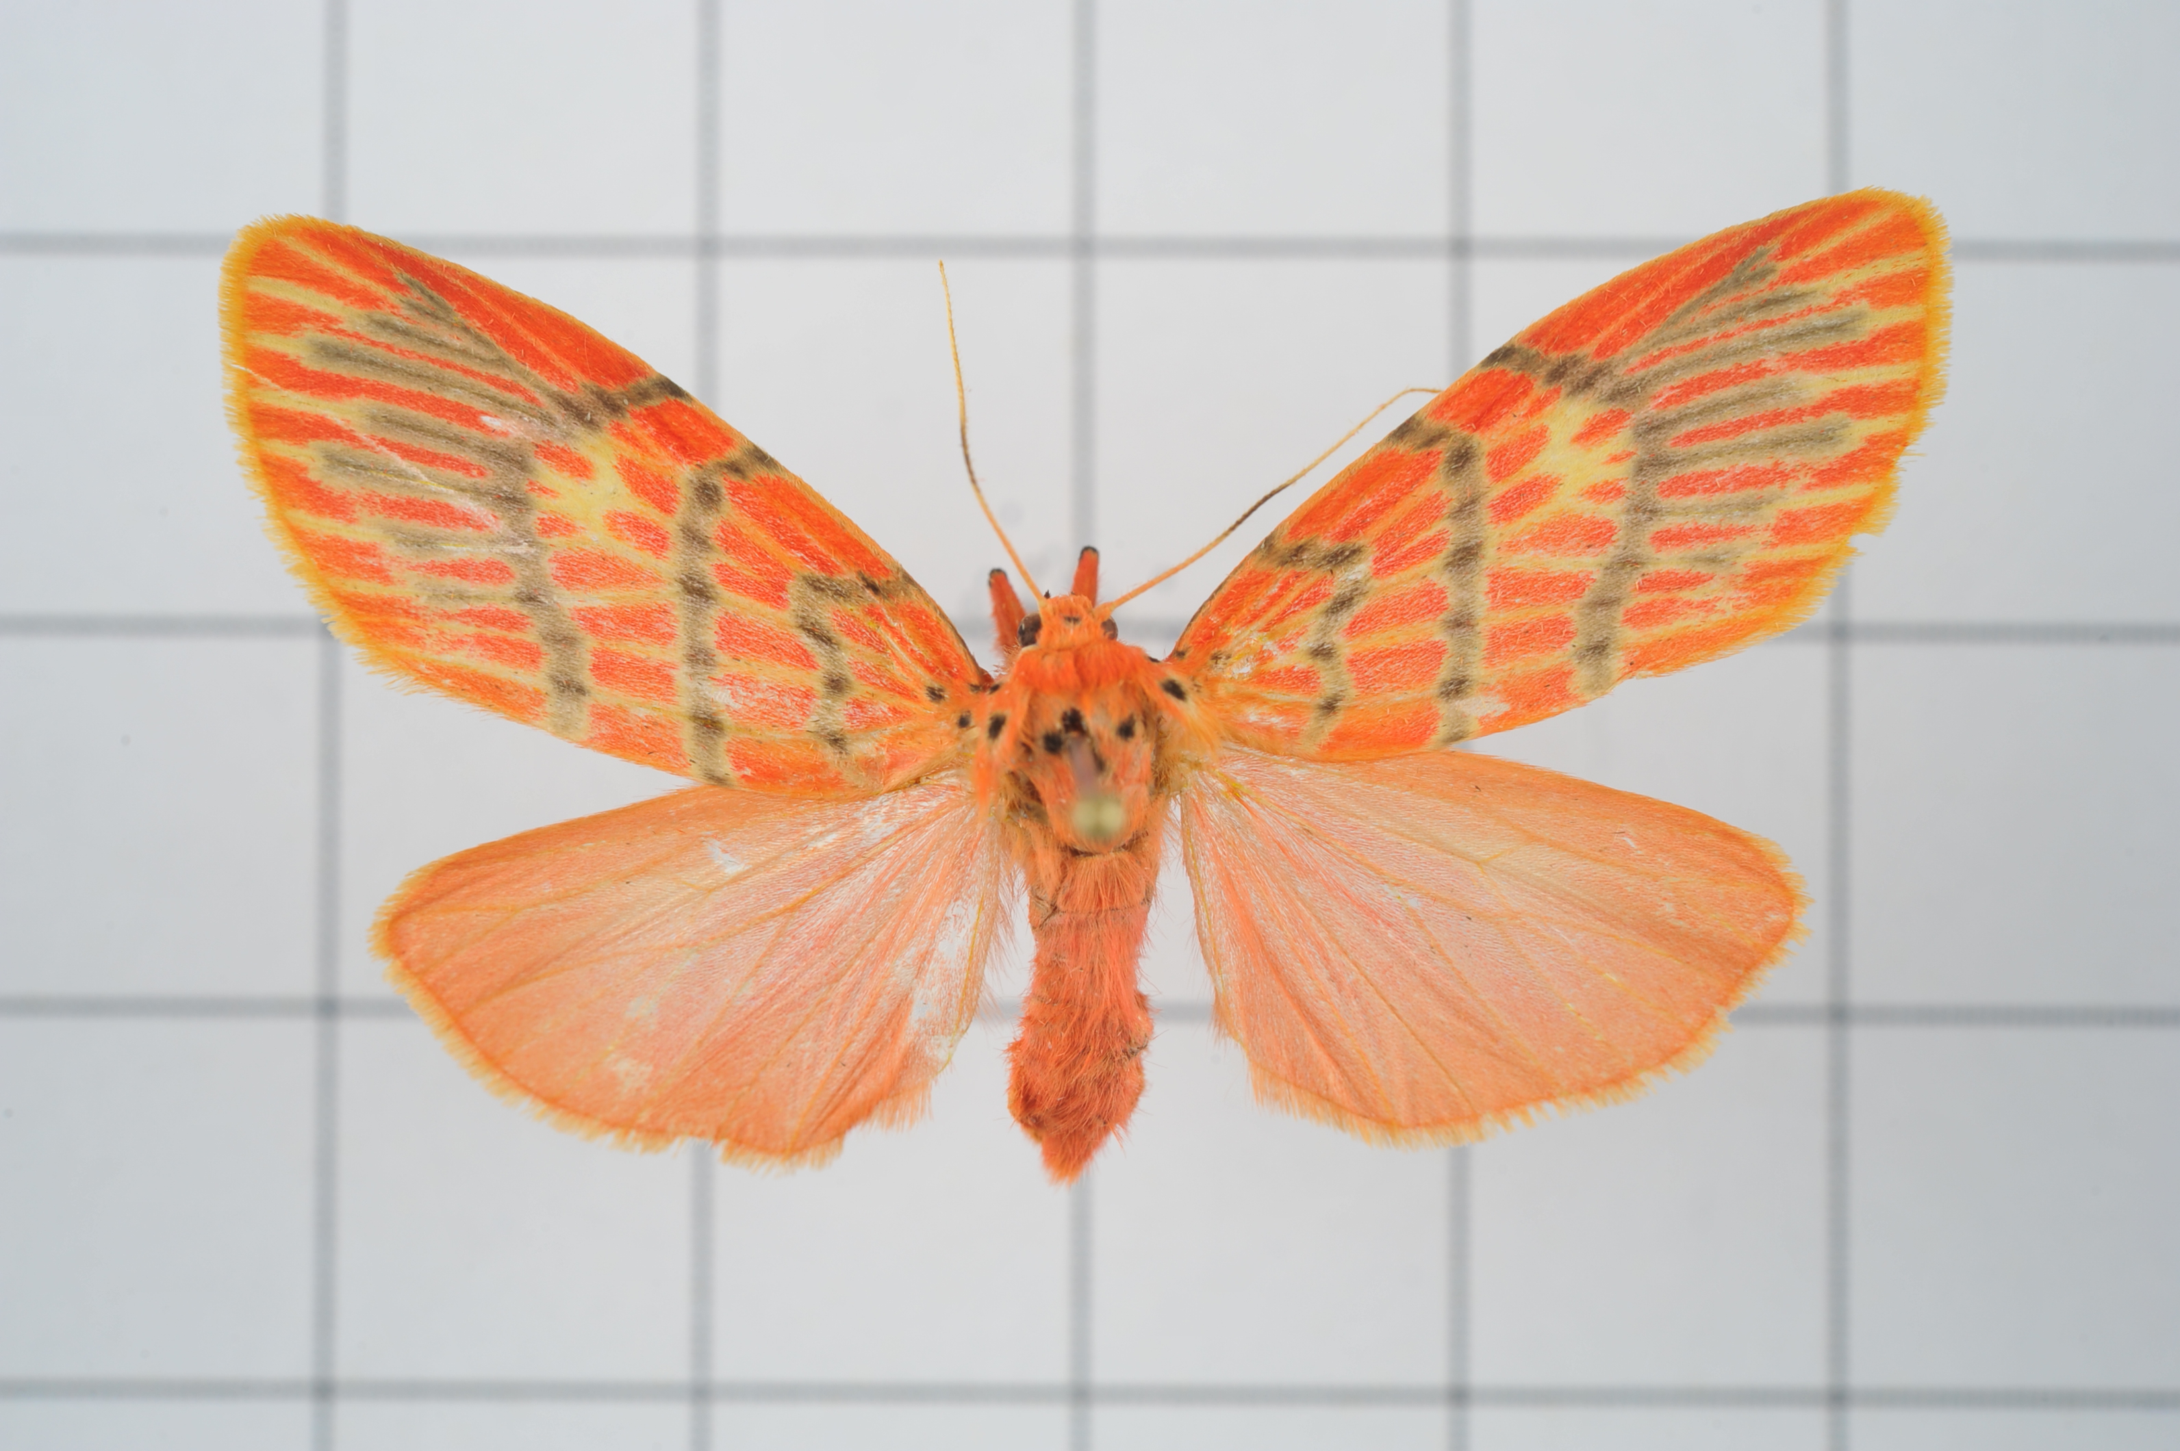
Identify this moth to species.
Barsine sauteri
